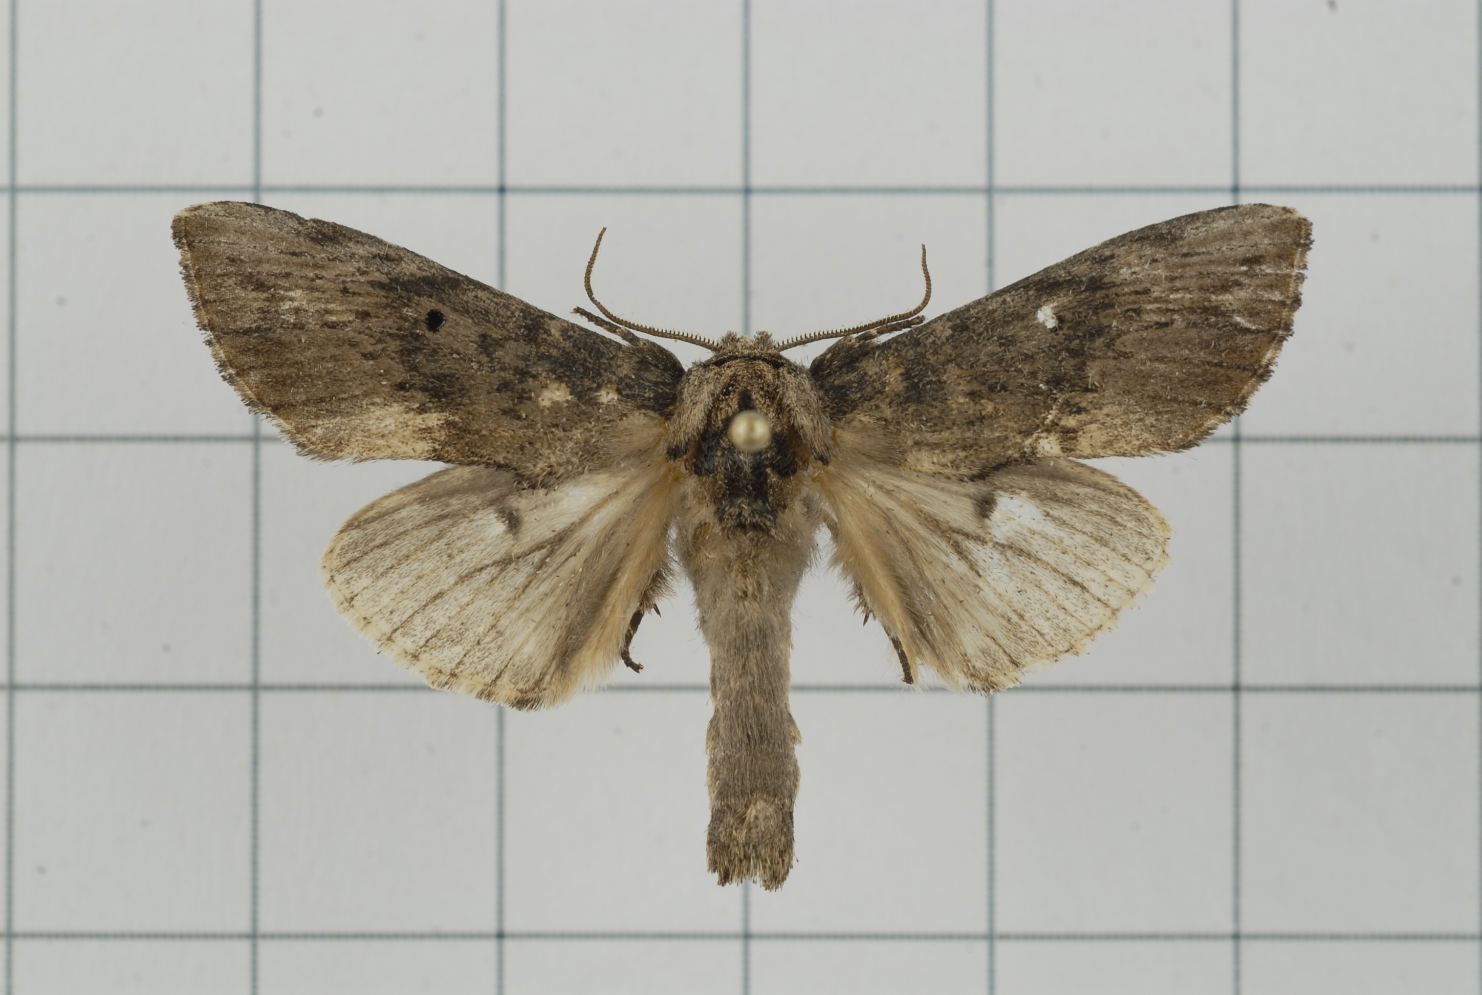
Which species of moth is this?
Norracoides basinotata
